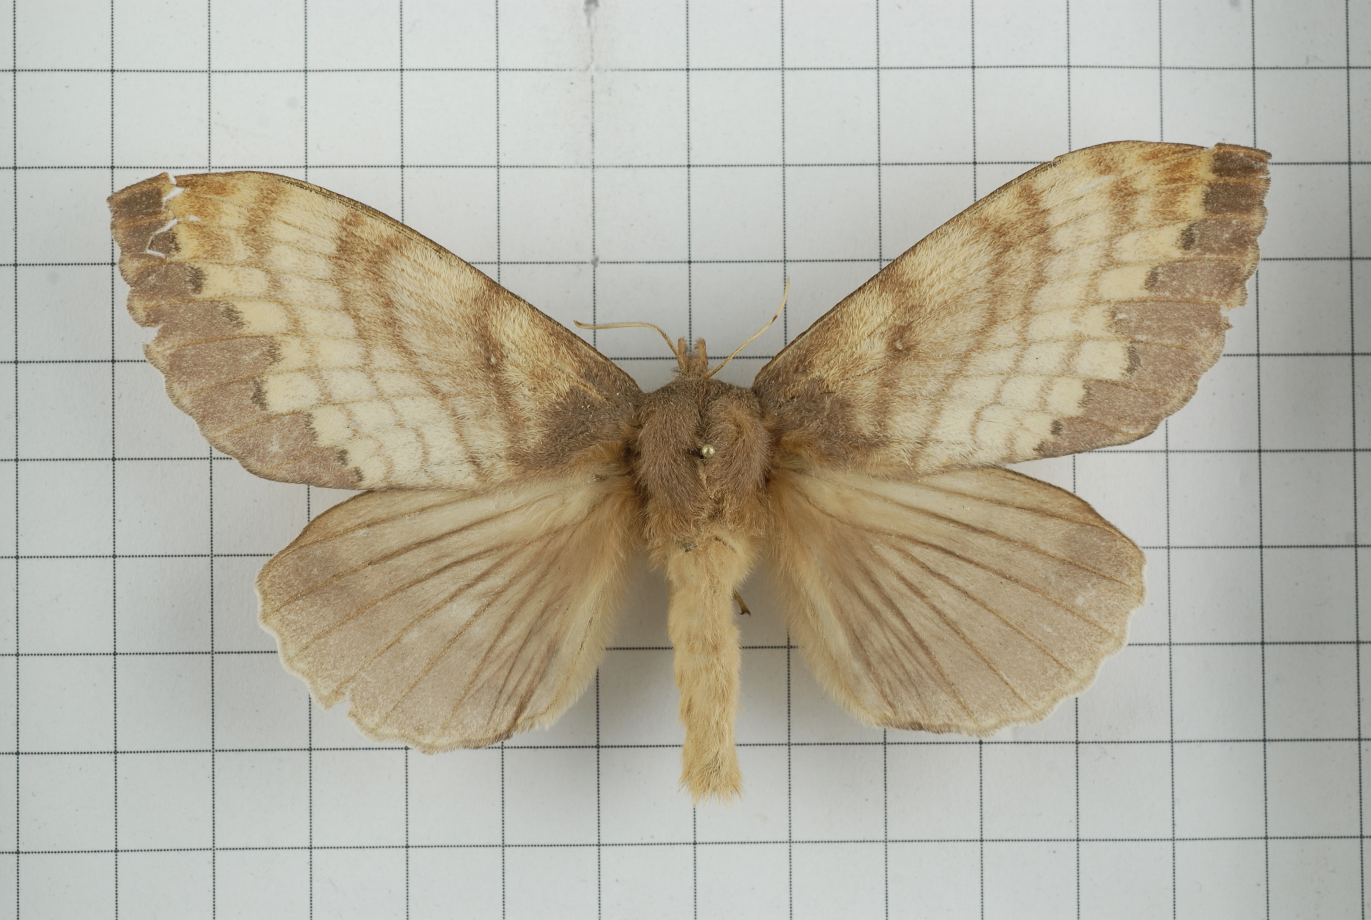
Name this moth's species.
Kunugia undans metanastroides
